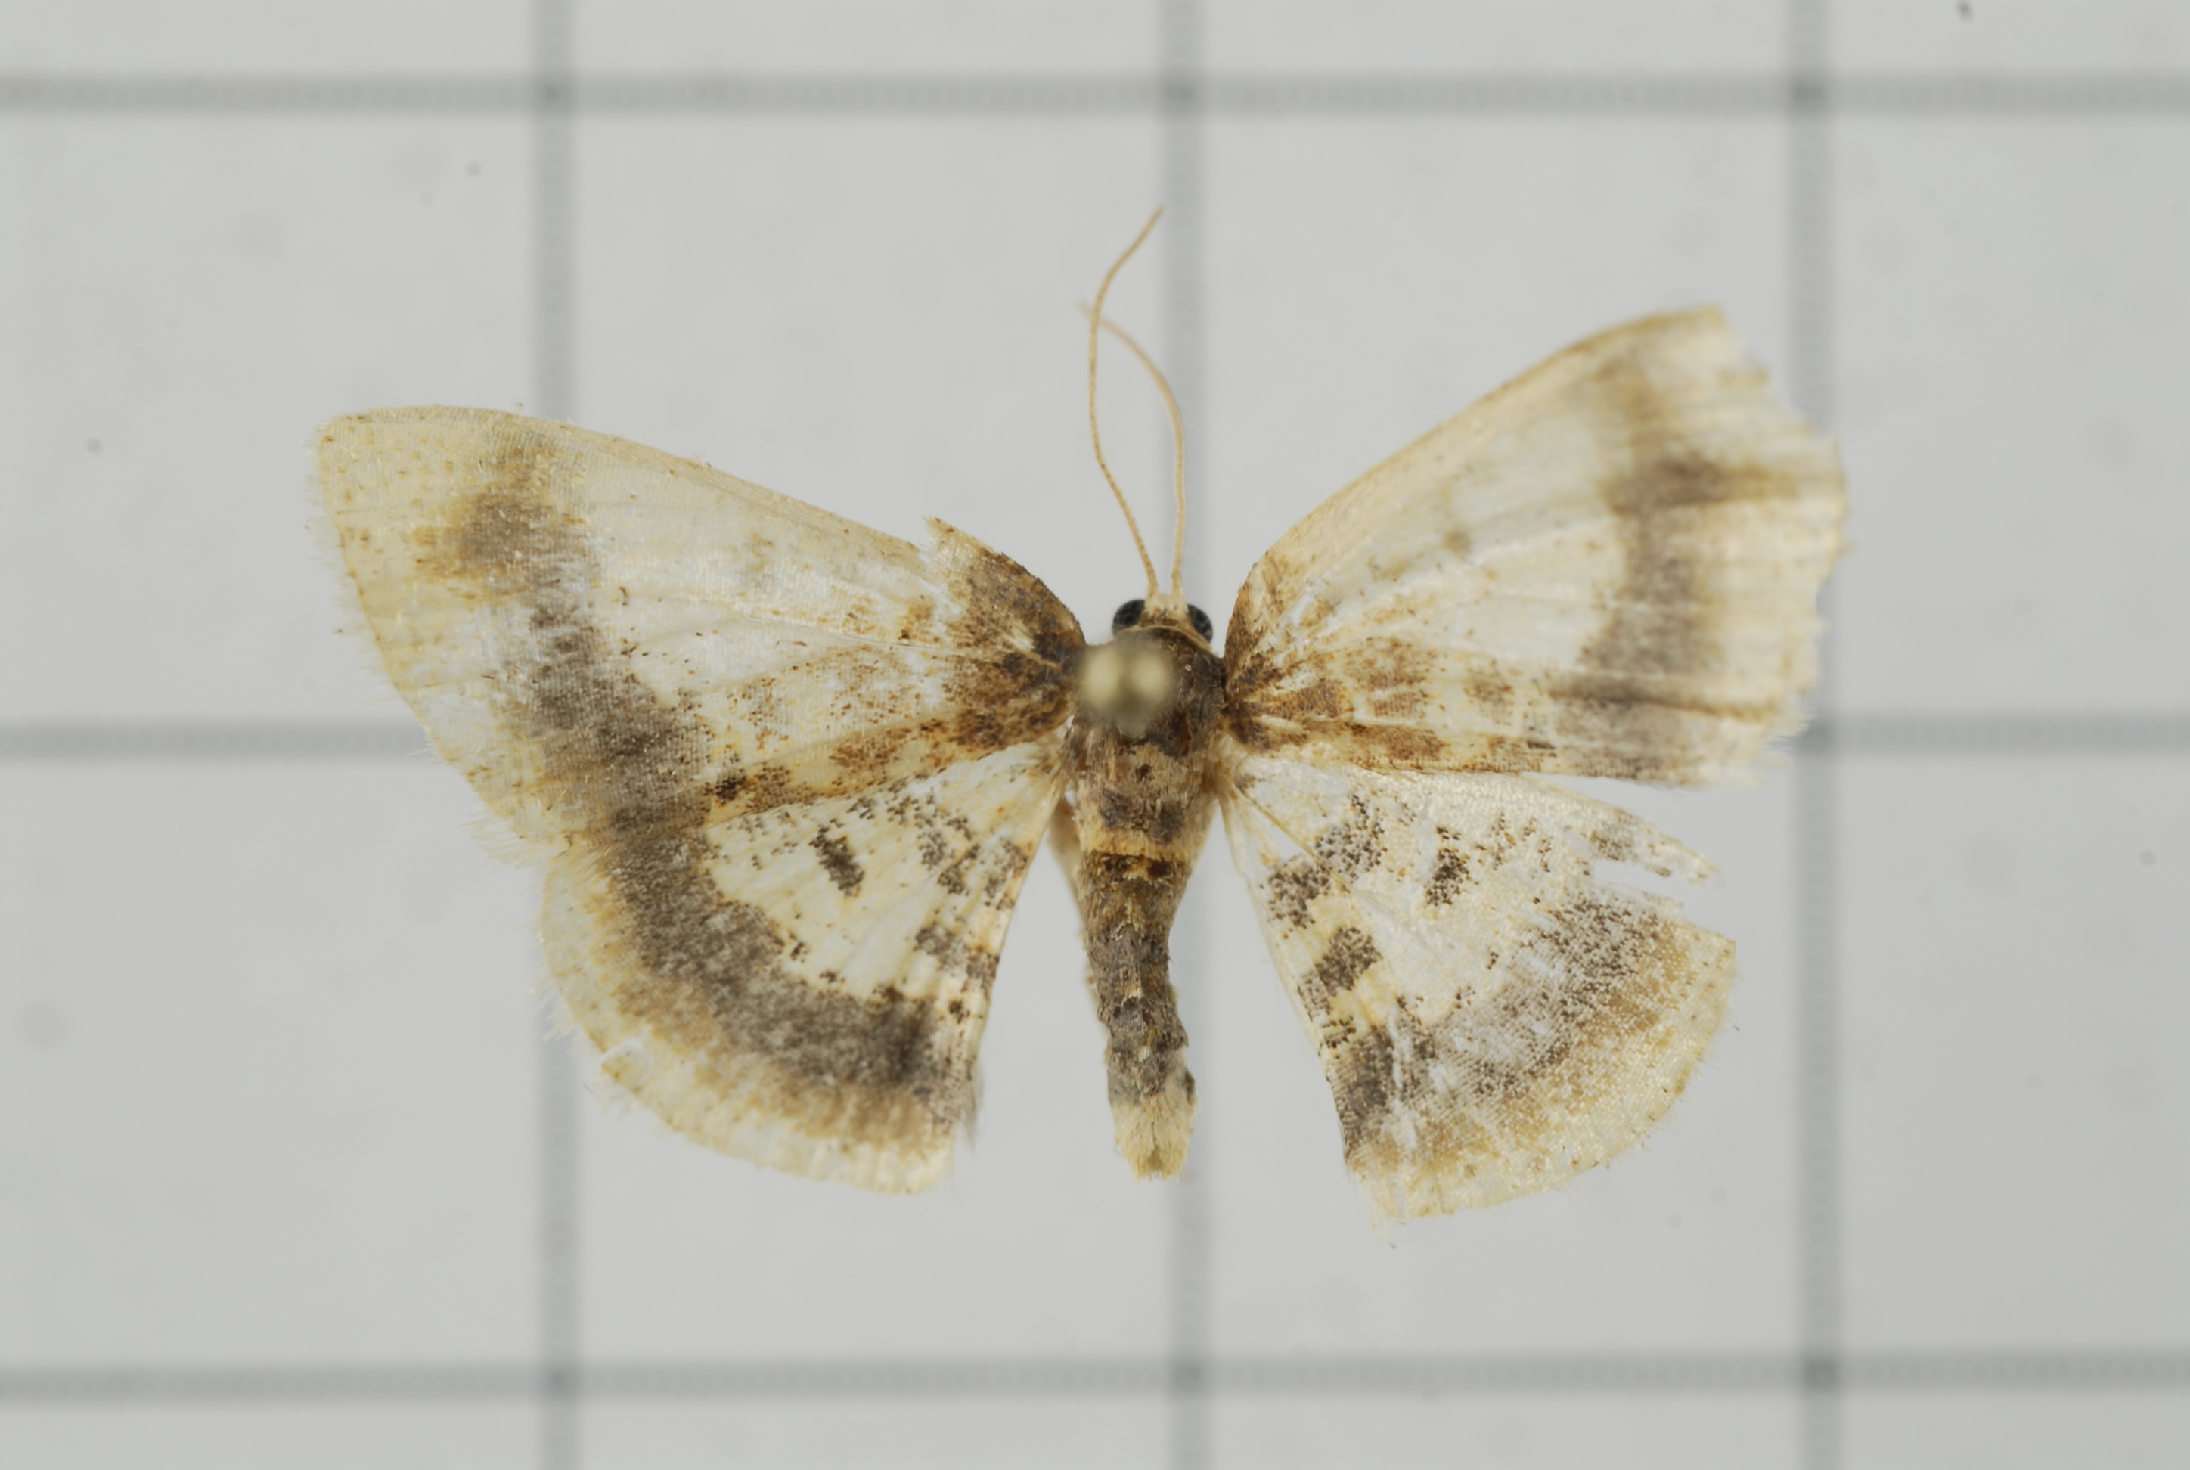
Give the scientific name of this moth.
Ninodes watanabei
